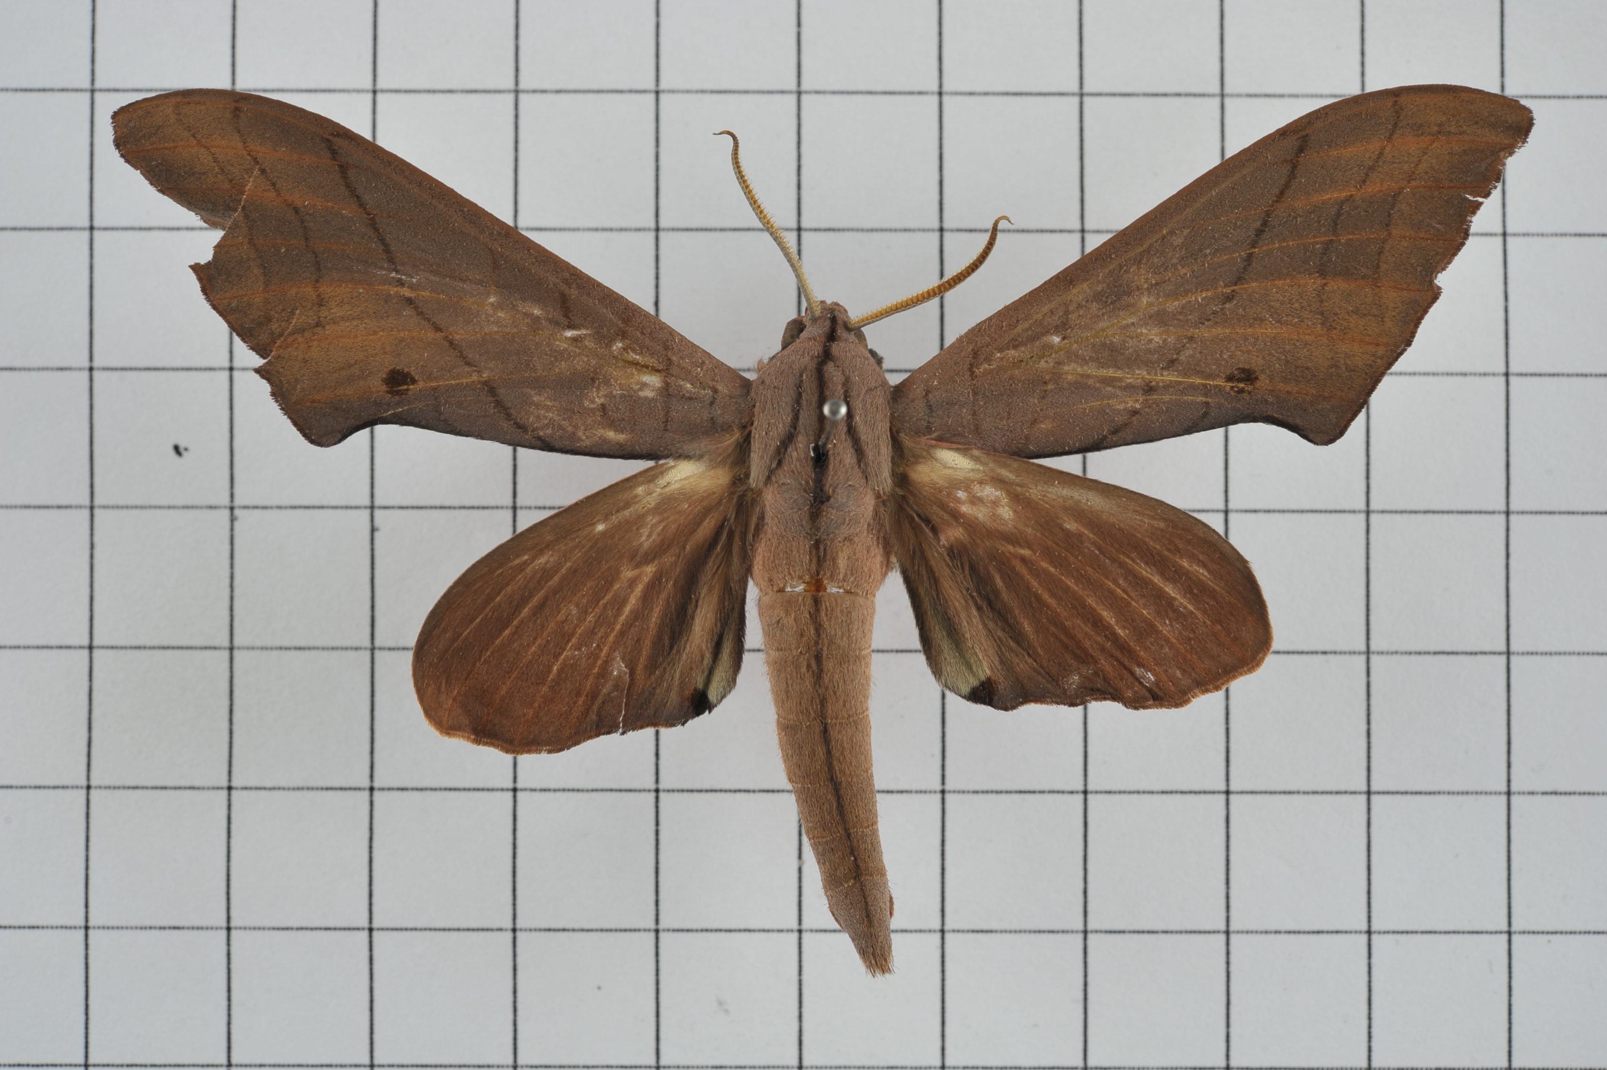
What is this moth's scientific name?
Marumba cristata bukaiana
